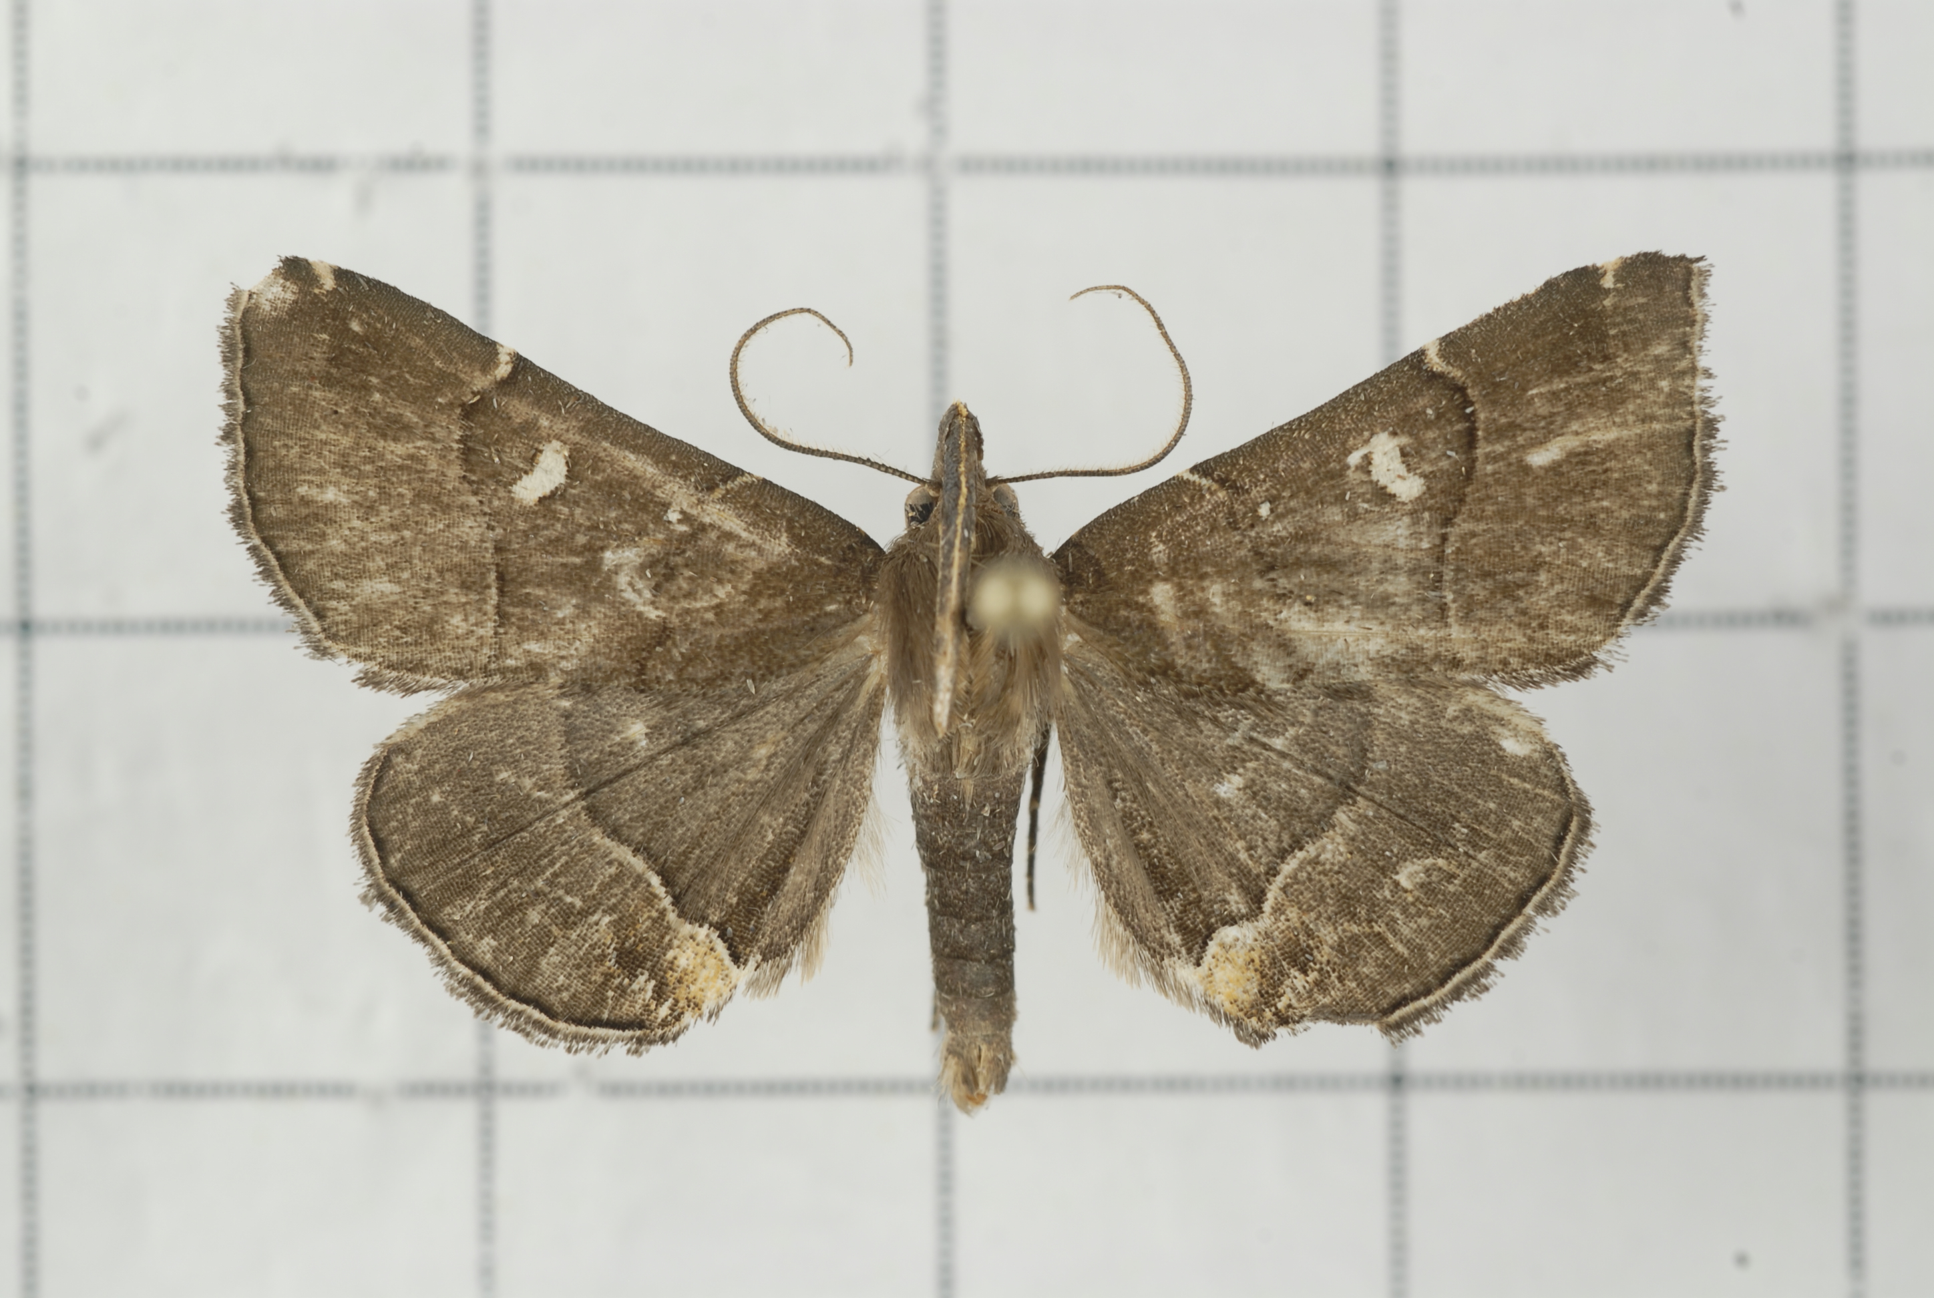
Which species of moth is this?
Cidariplura shanmeii
